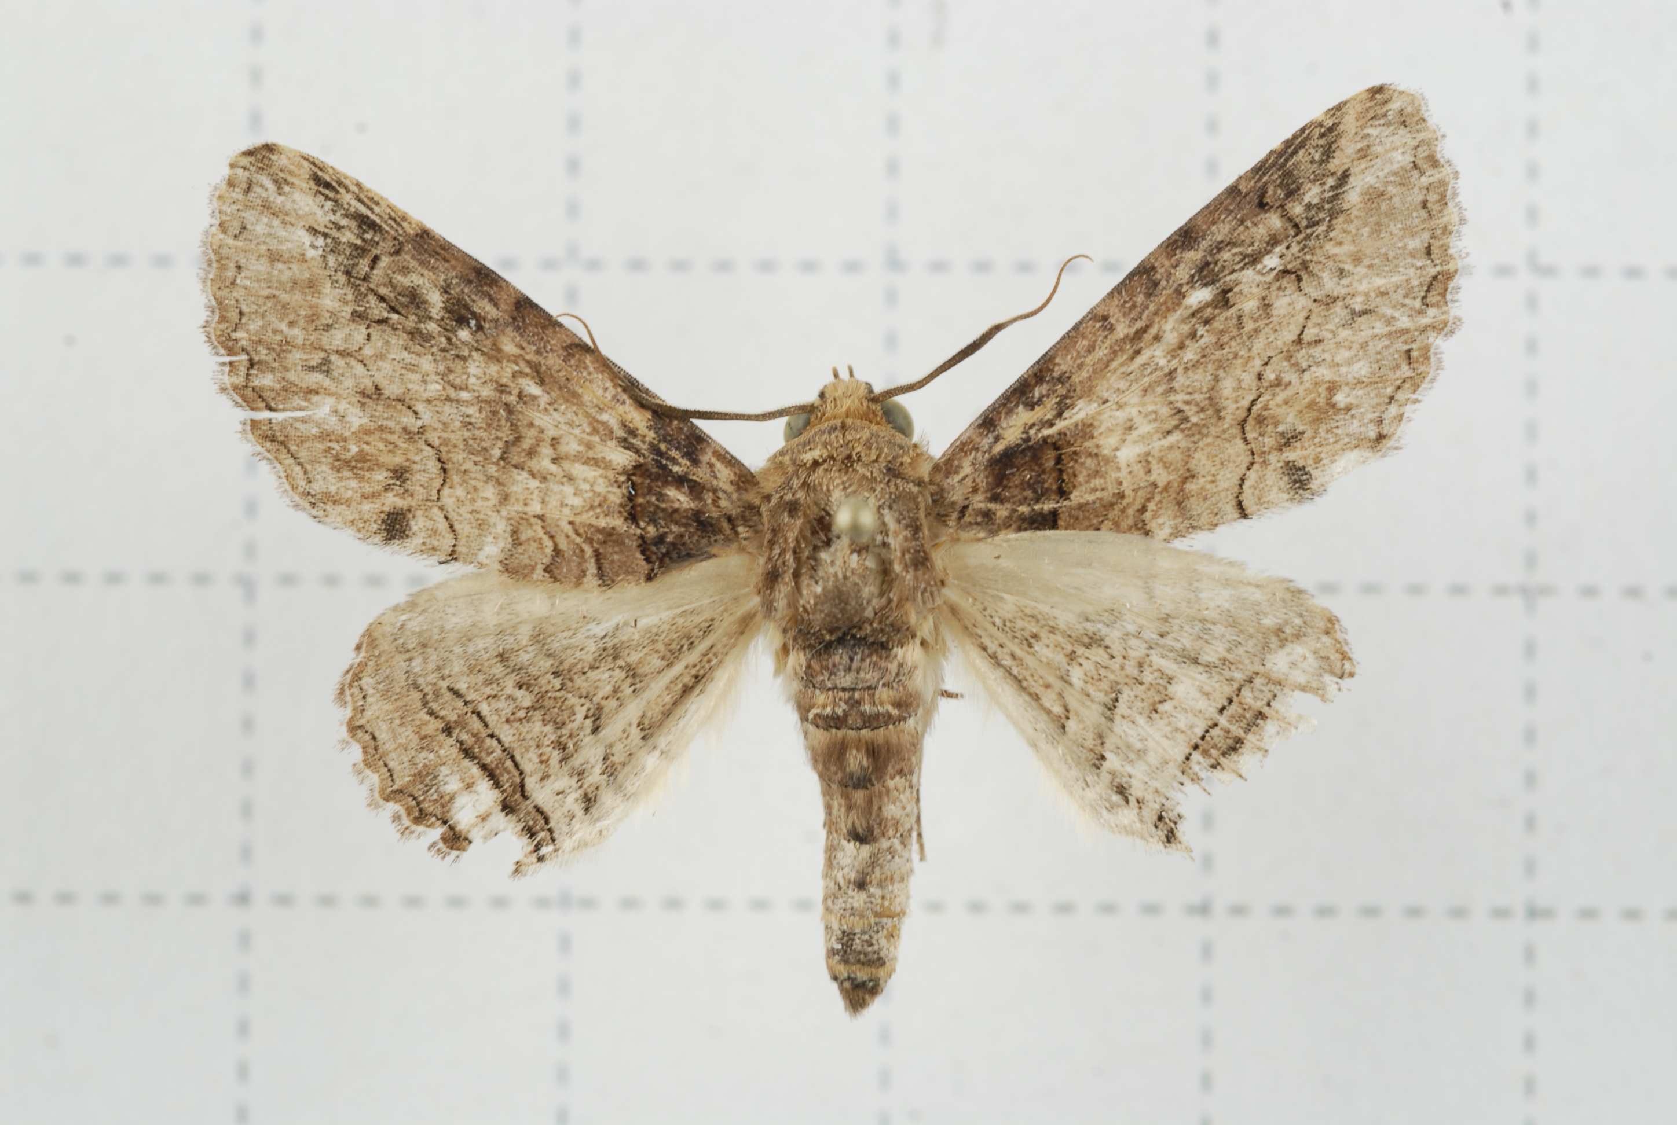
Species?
Pericyma cruegeri
